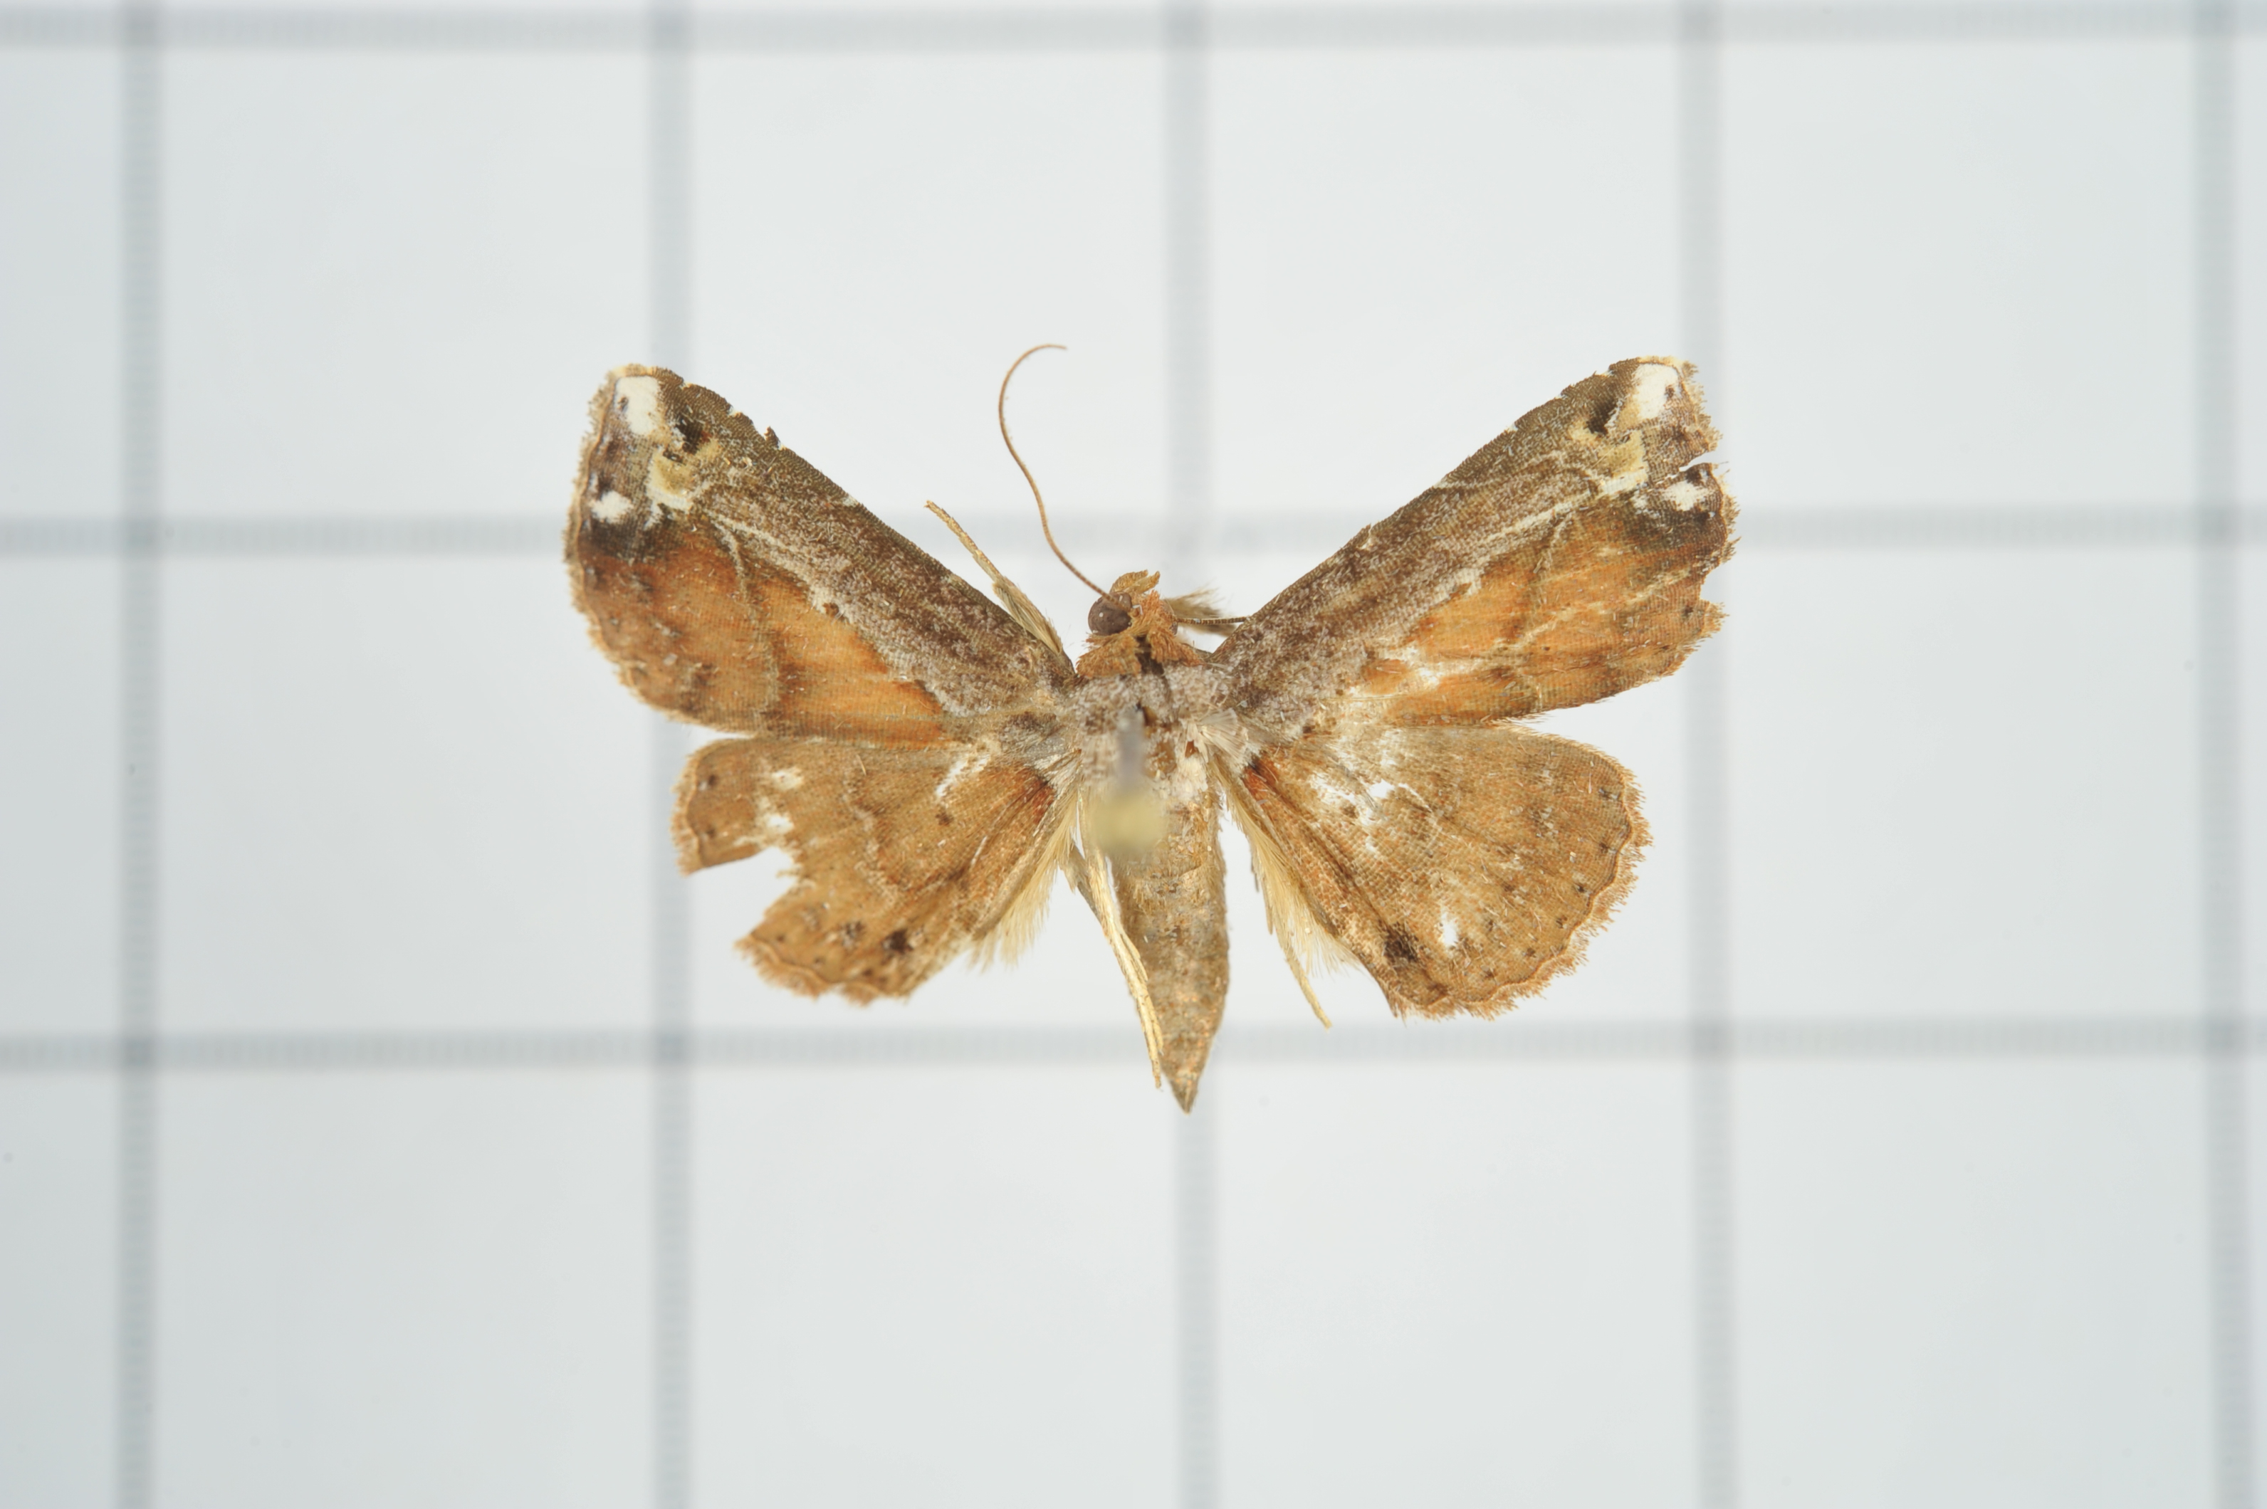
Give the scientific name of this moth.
Zurobata vacillans
